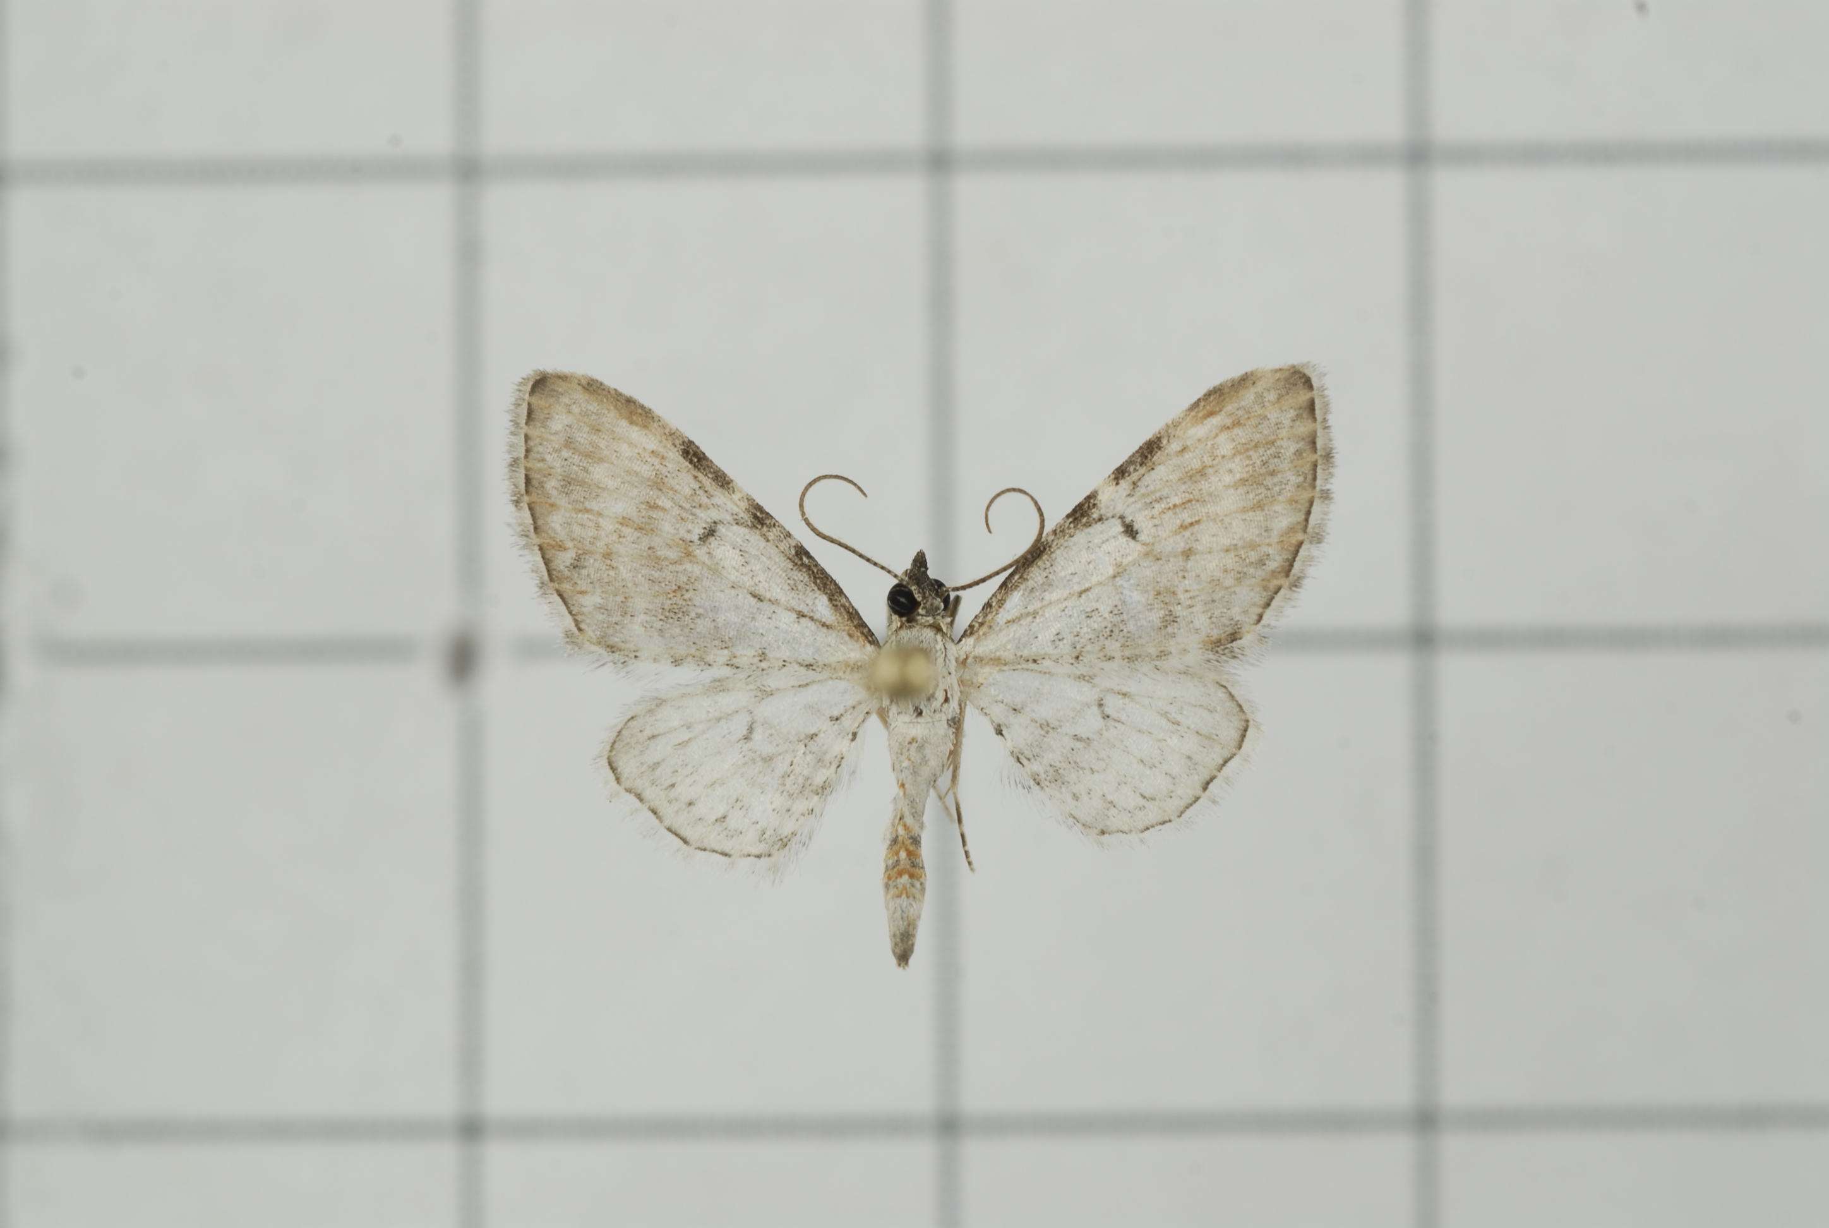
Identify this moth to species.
Eupithecia mundiscripta
